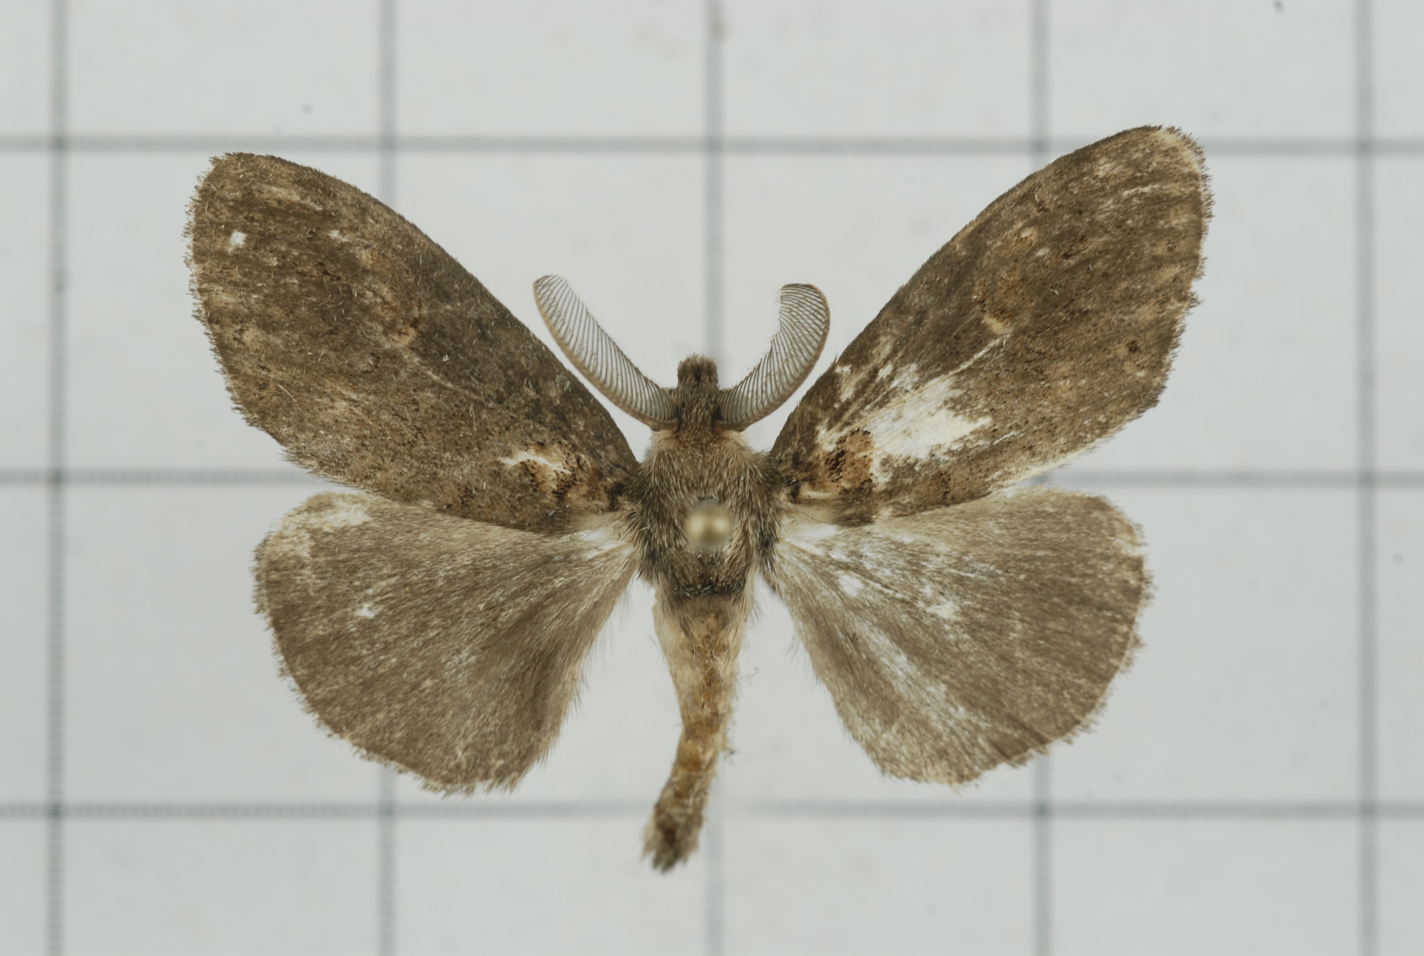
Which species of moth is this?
Olene dudgeoni
